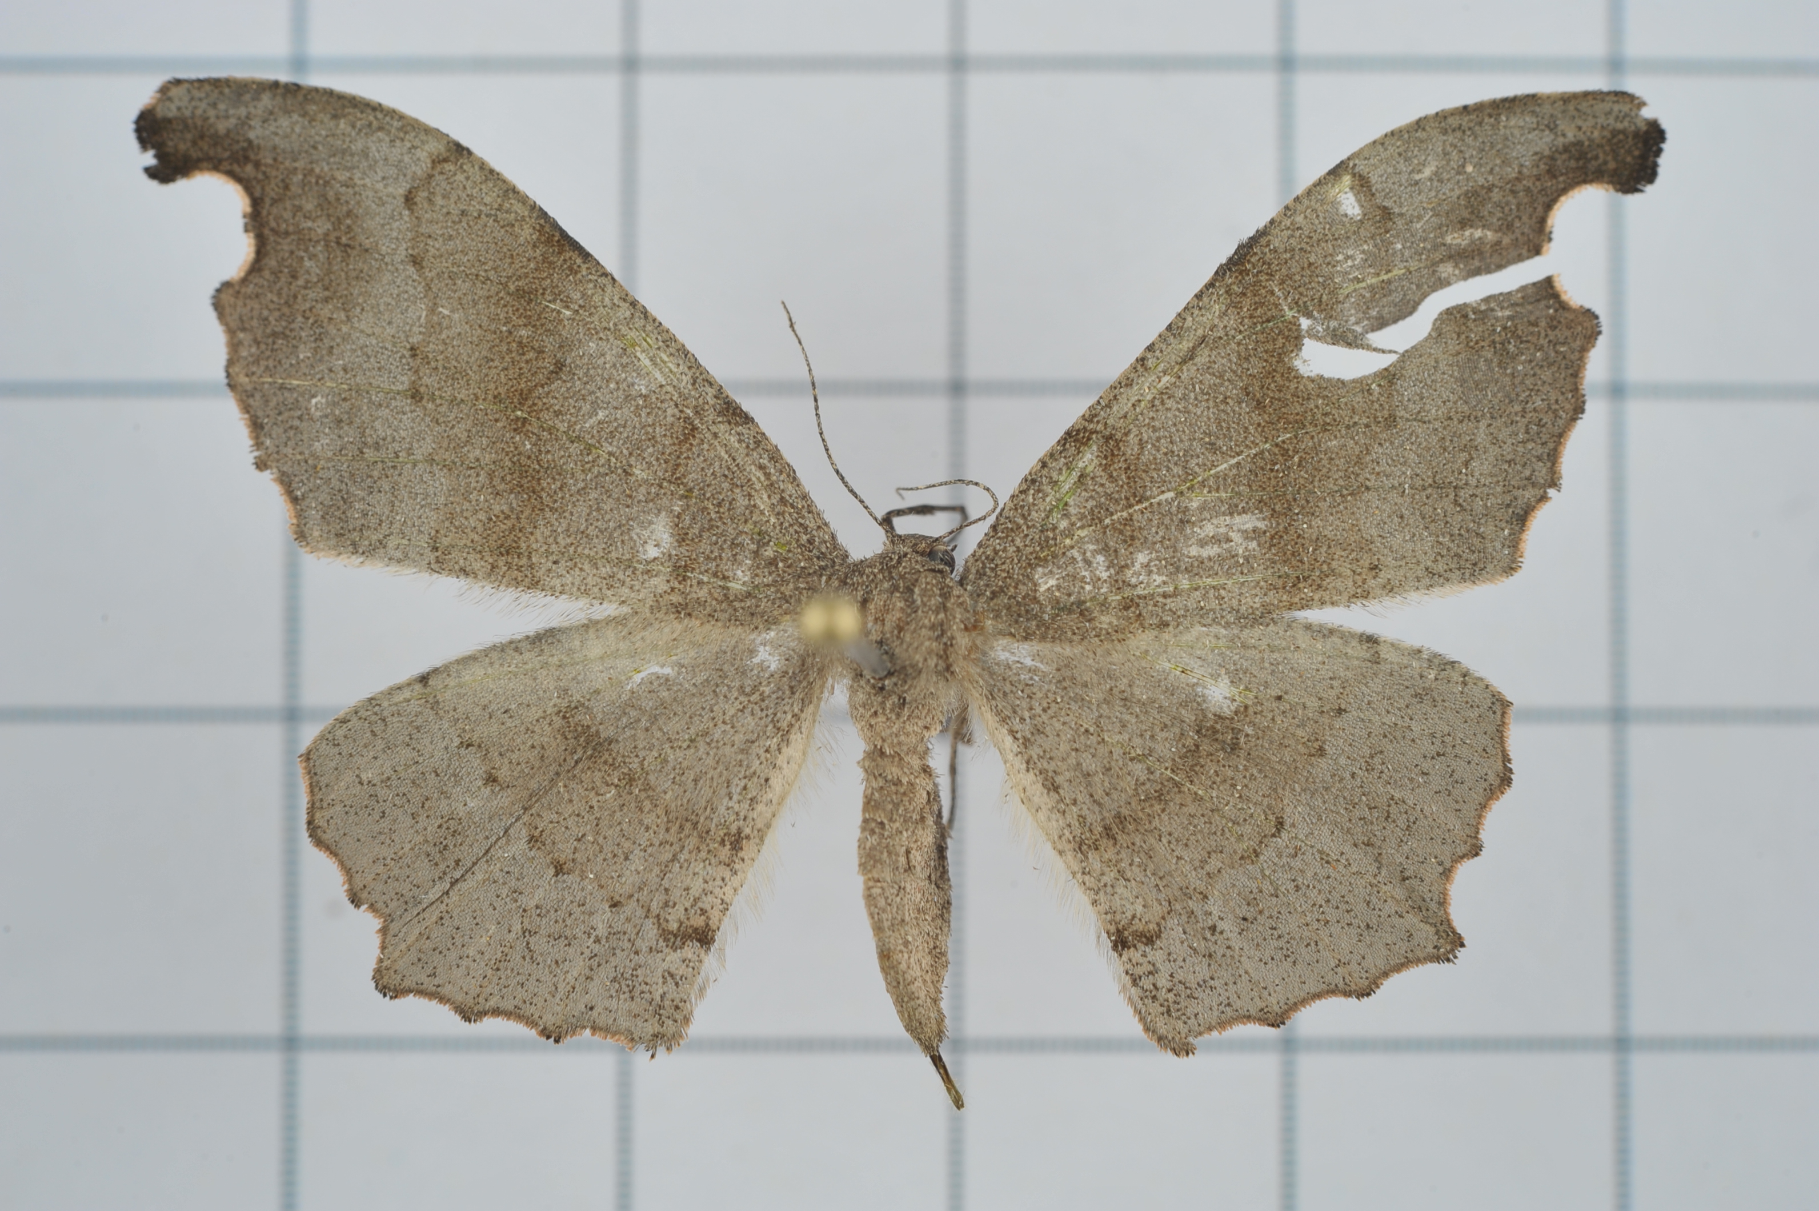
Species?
Hyposidra talaca talaca
